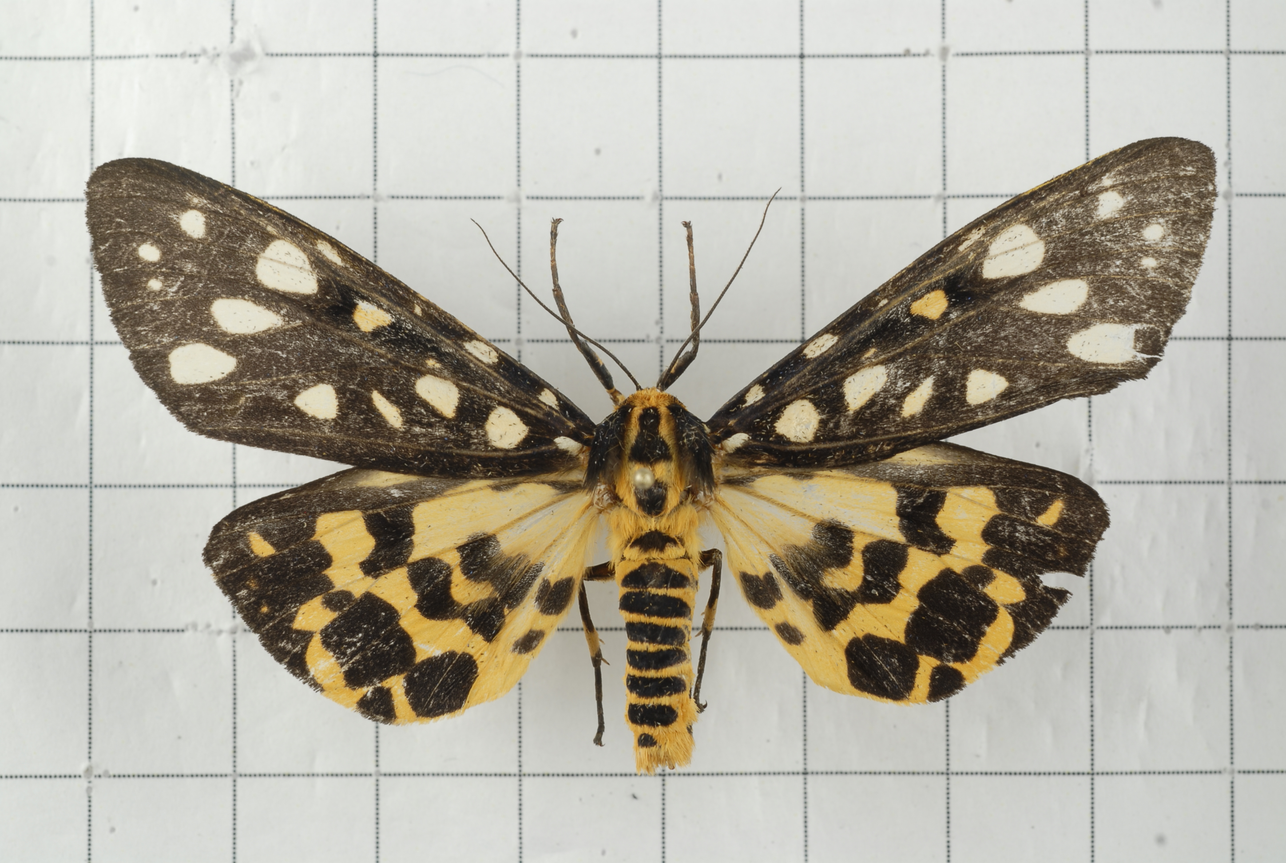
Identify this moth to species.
Aglaomorpha histrio formosana
